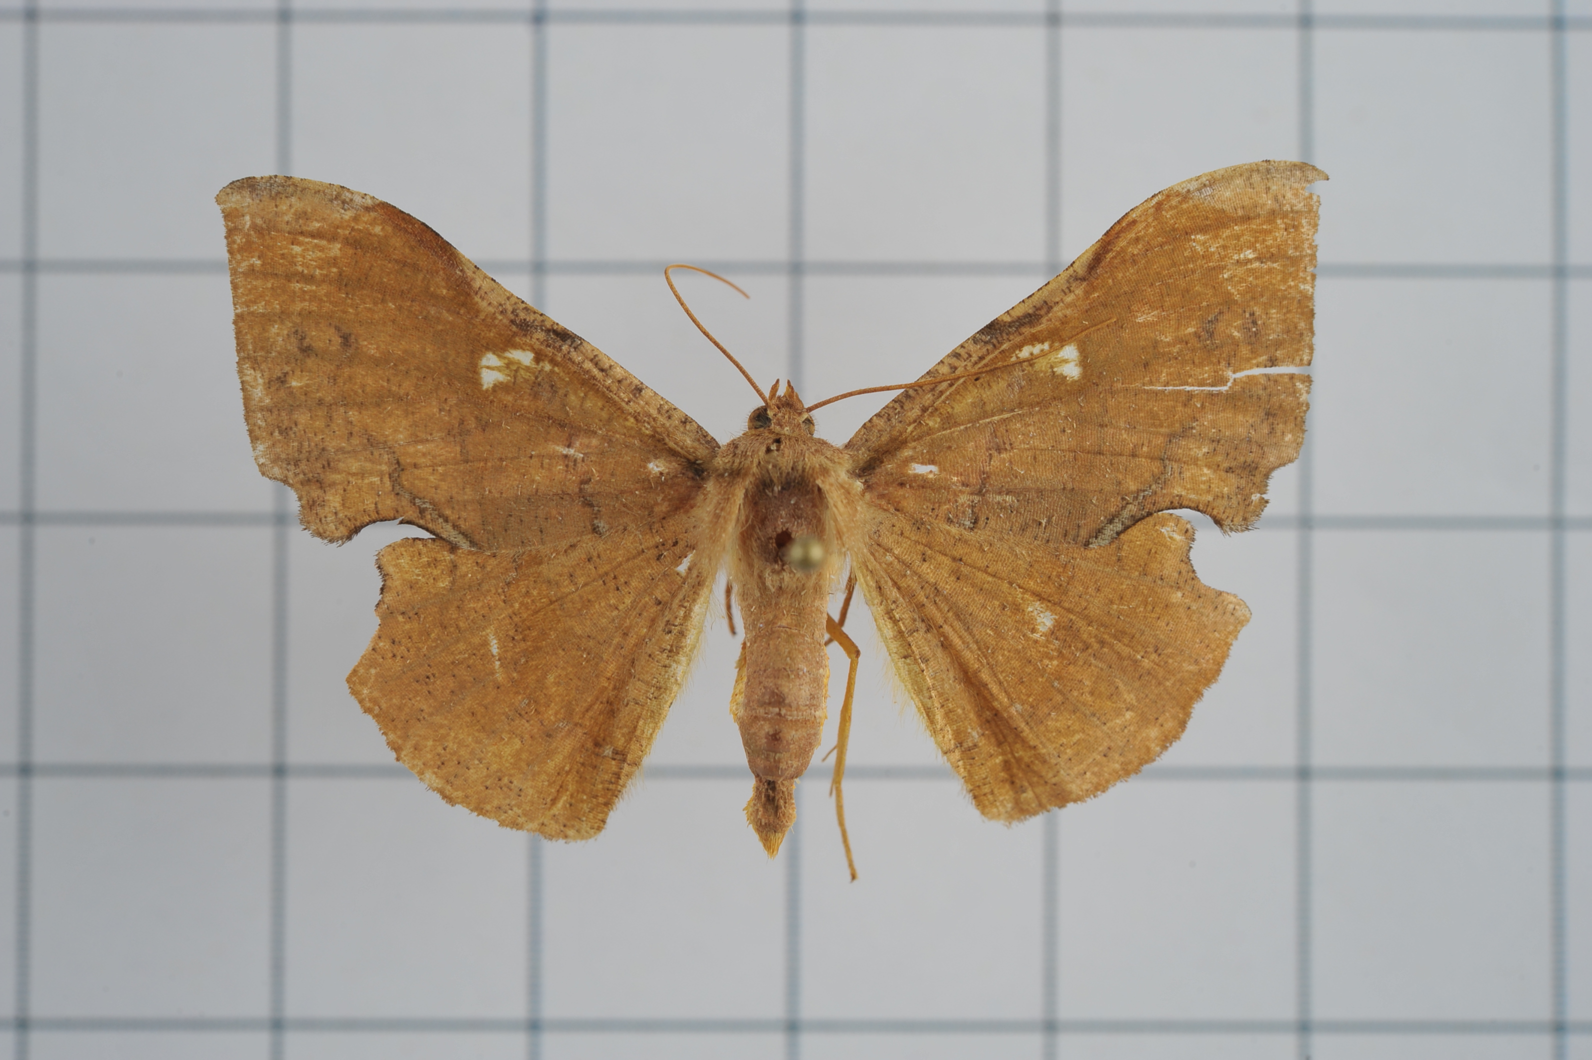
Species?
Fascellina chromataria
